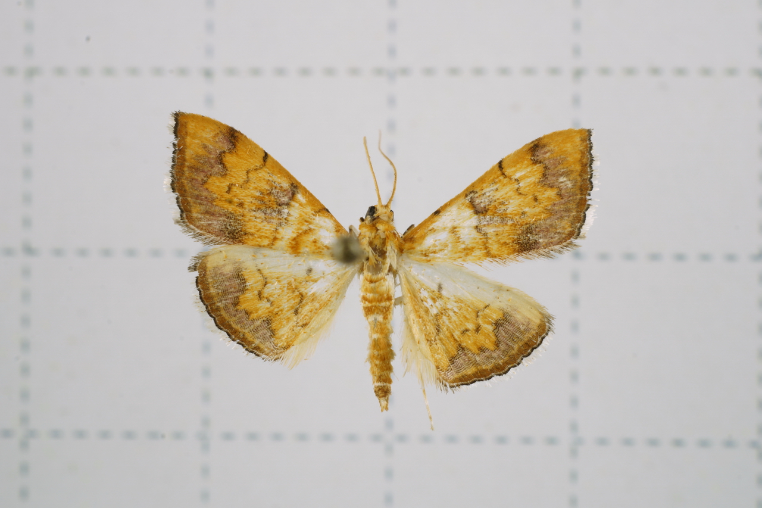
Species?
Isocentris filalis
